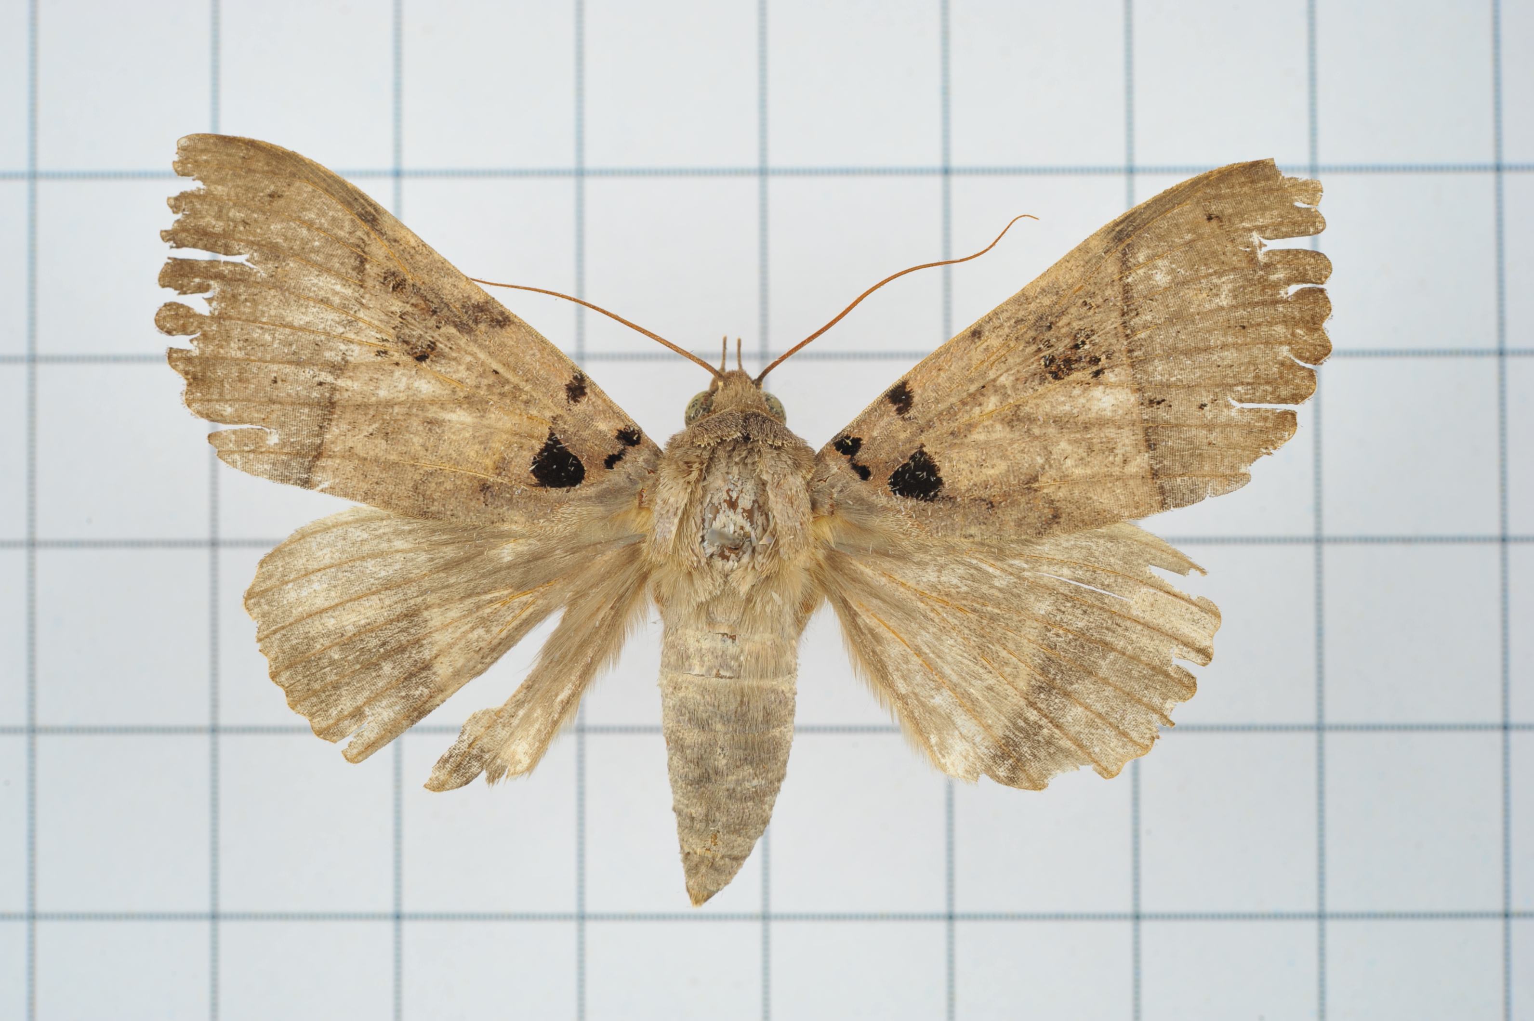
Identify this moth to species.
Serrodes campana
